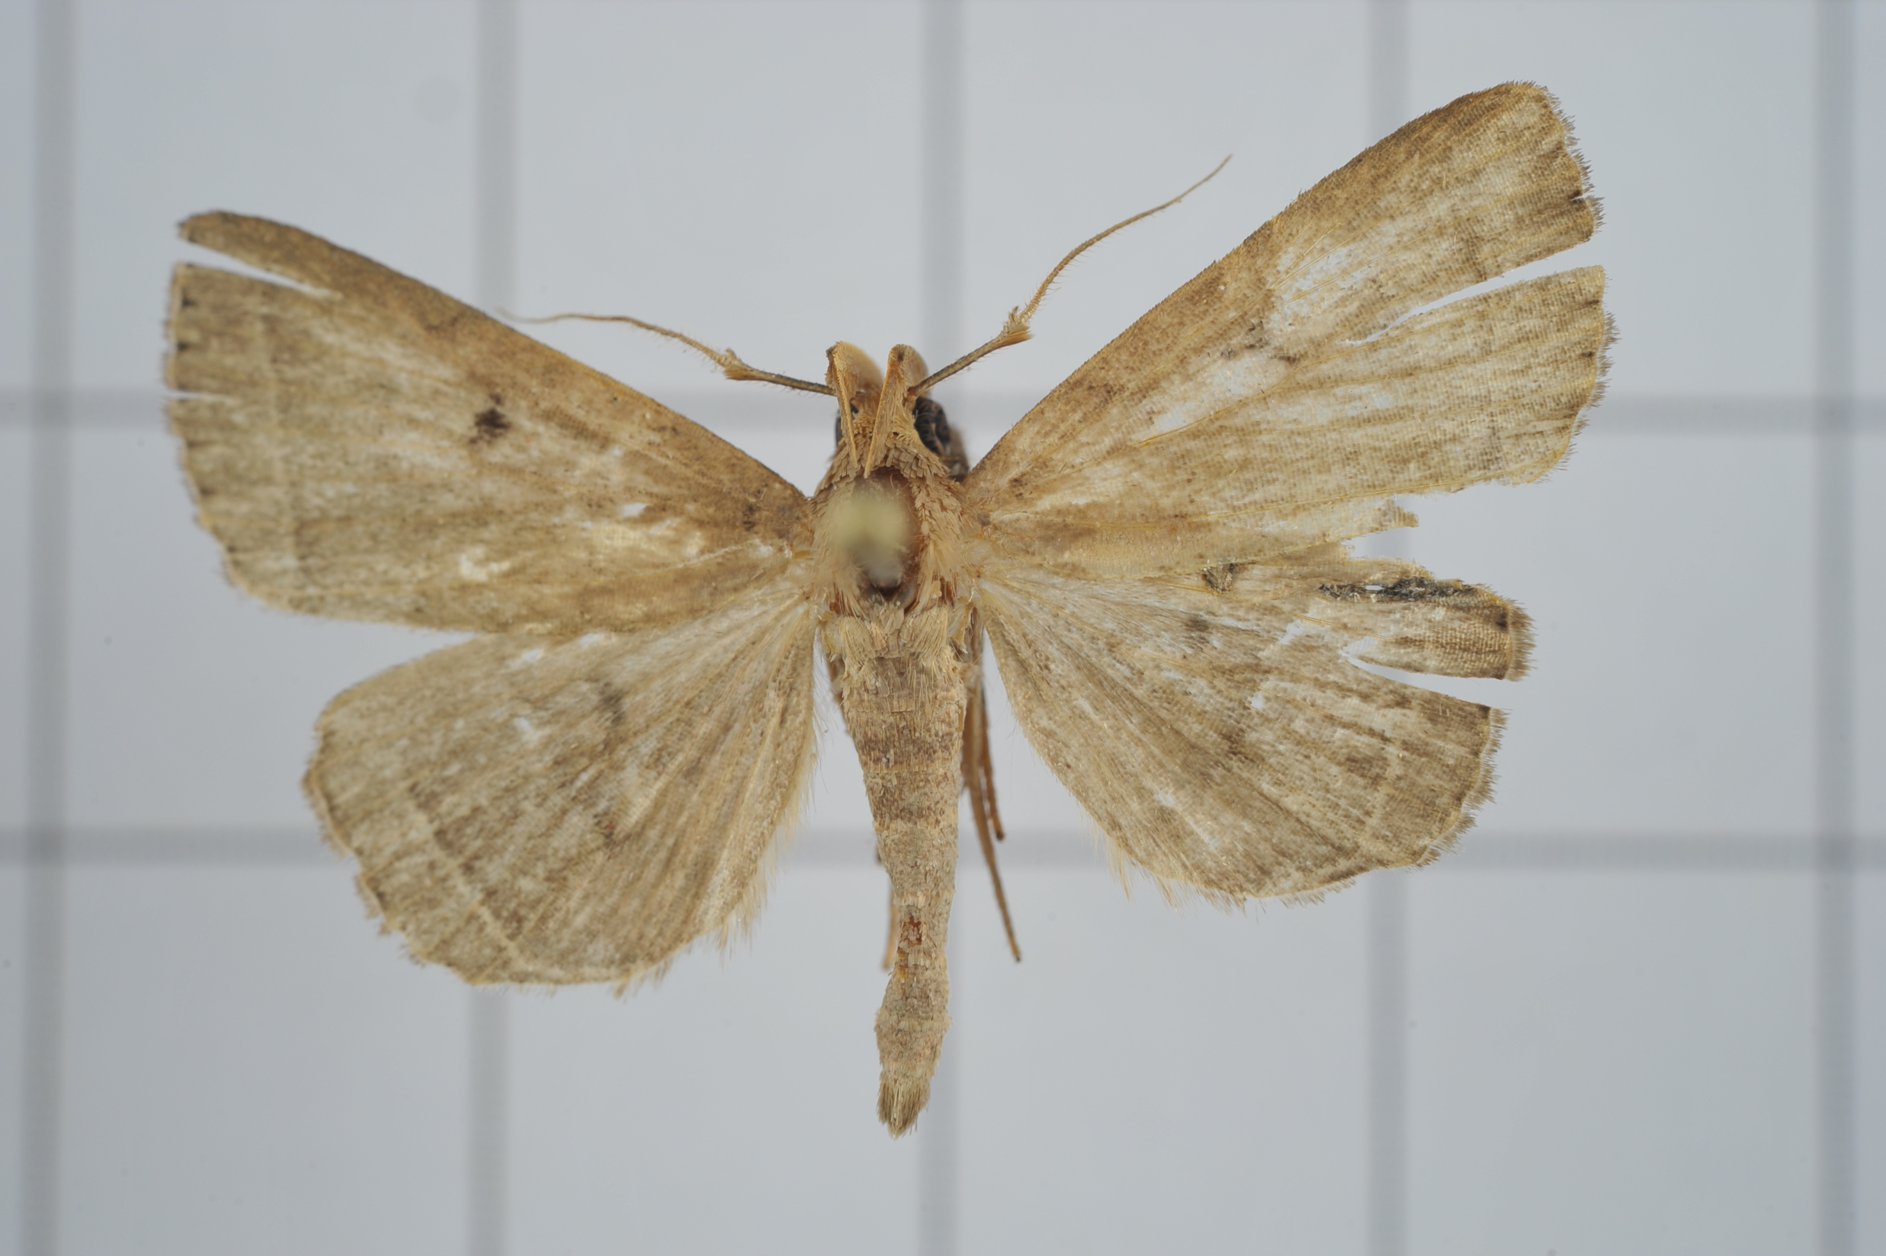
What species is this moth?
Simplicia discosticta
